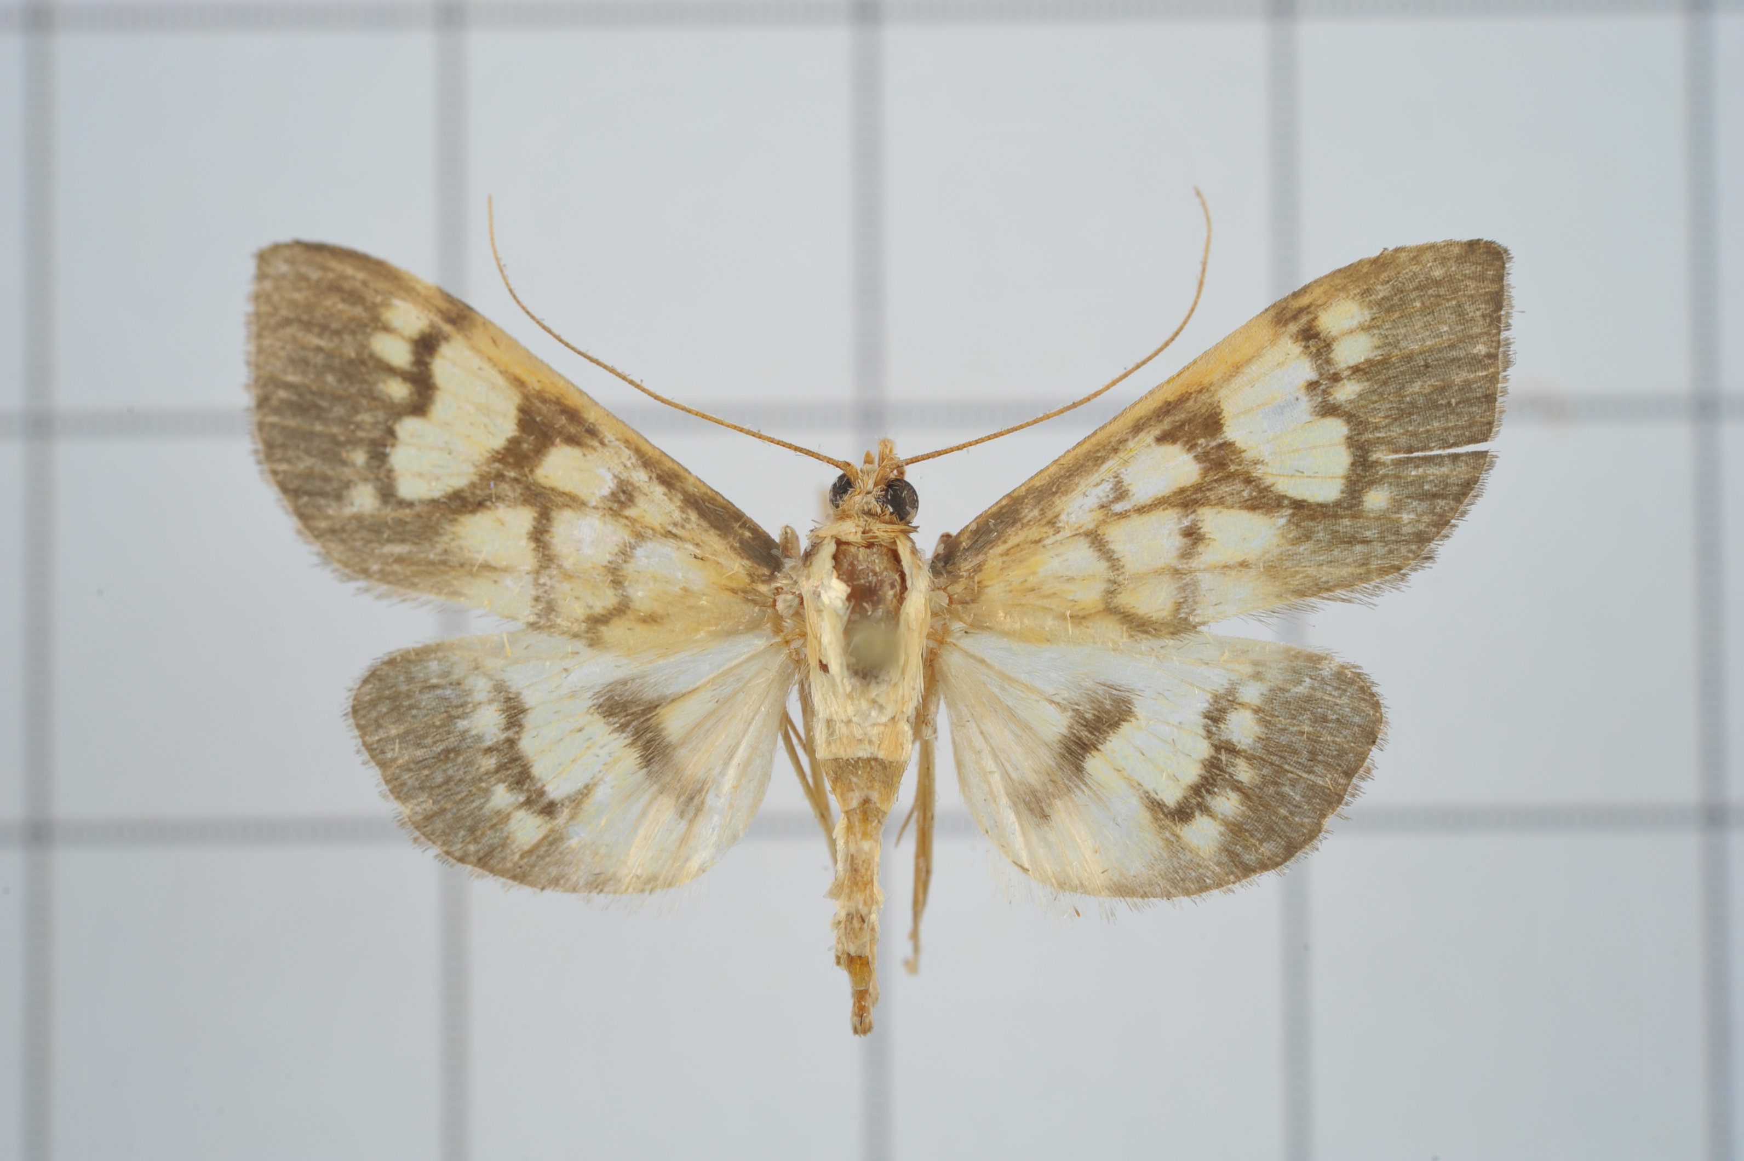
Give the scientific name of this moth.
Analthes euryterminalis
